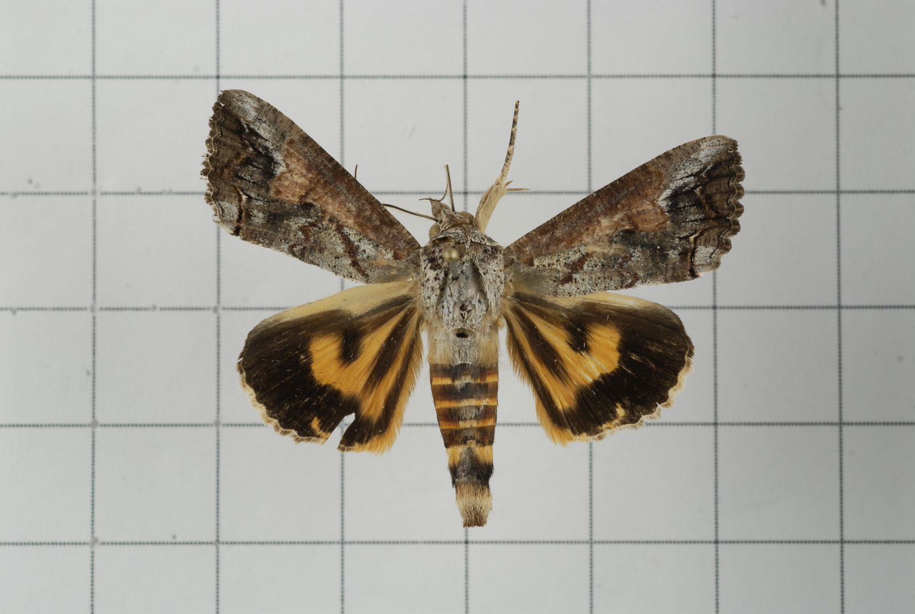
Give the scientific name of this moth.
Hypocala deflorata deflorata
